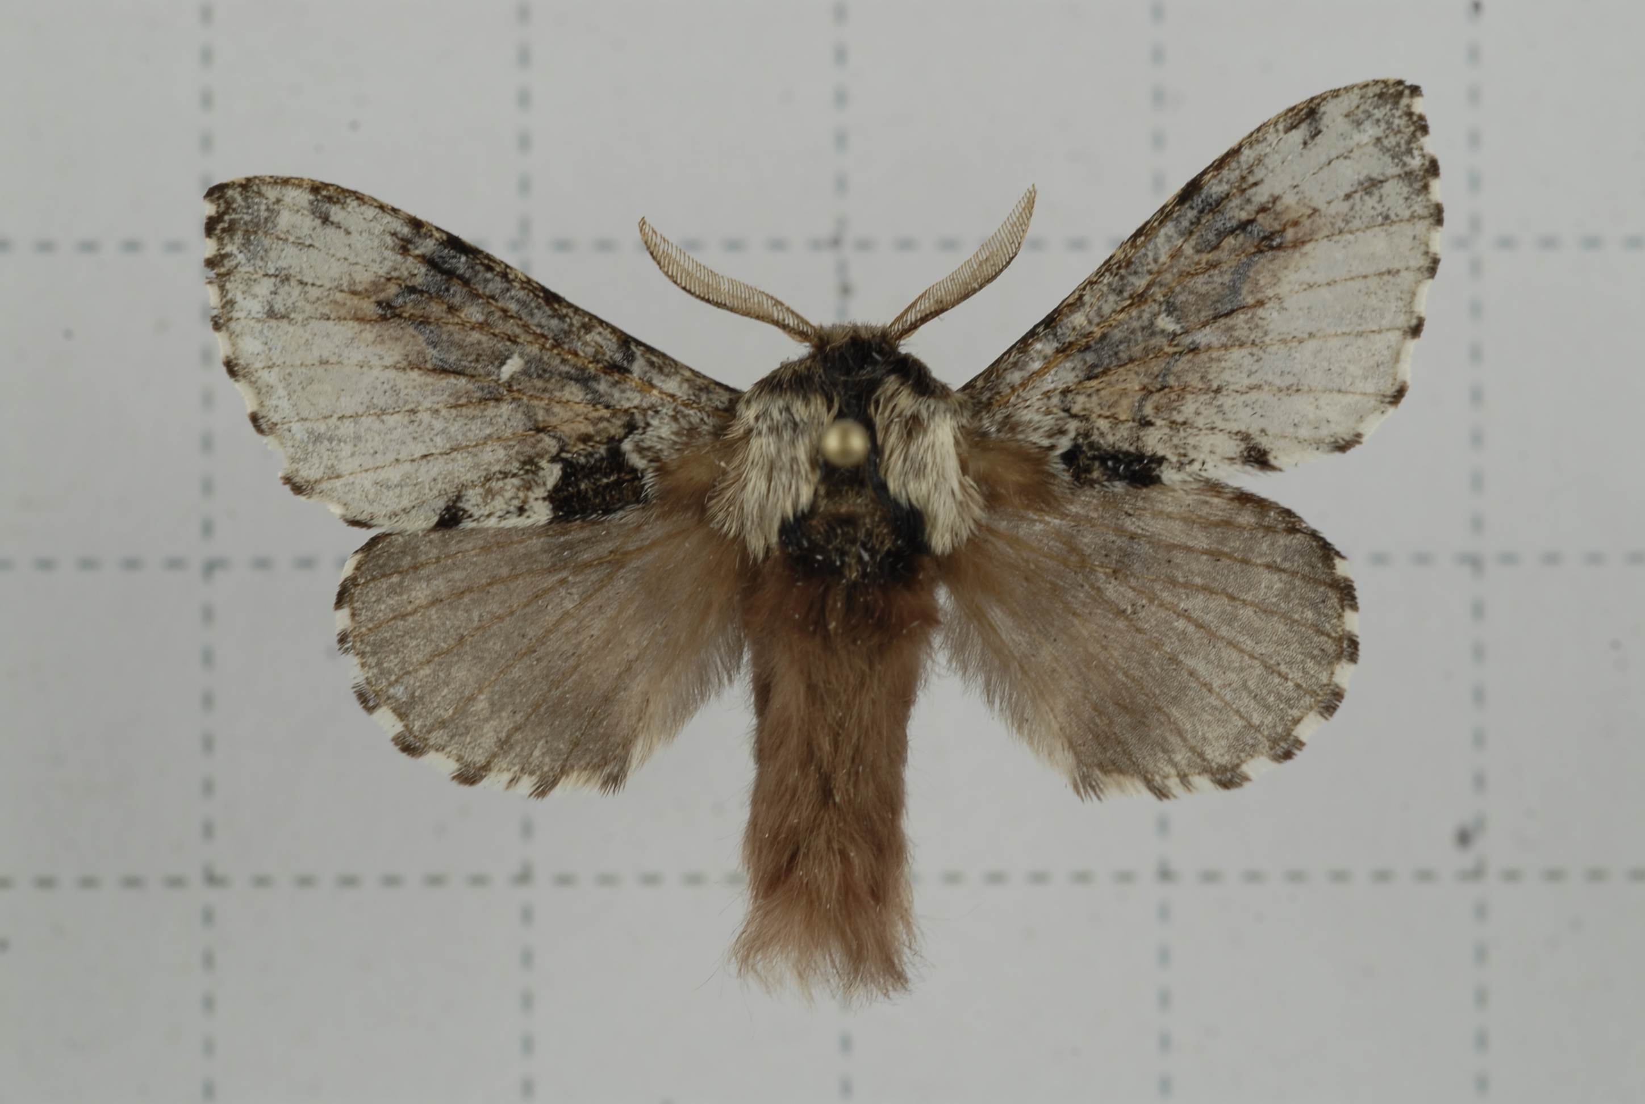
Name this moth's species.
Cosmotriche discitincta discitincta
